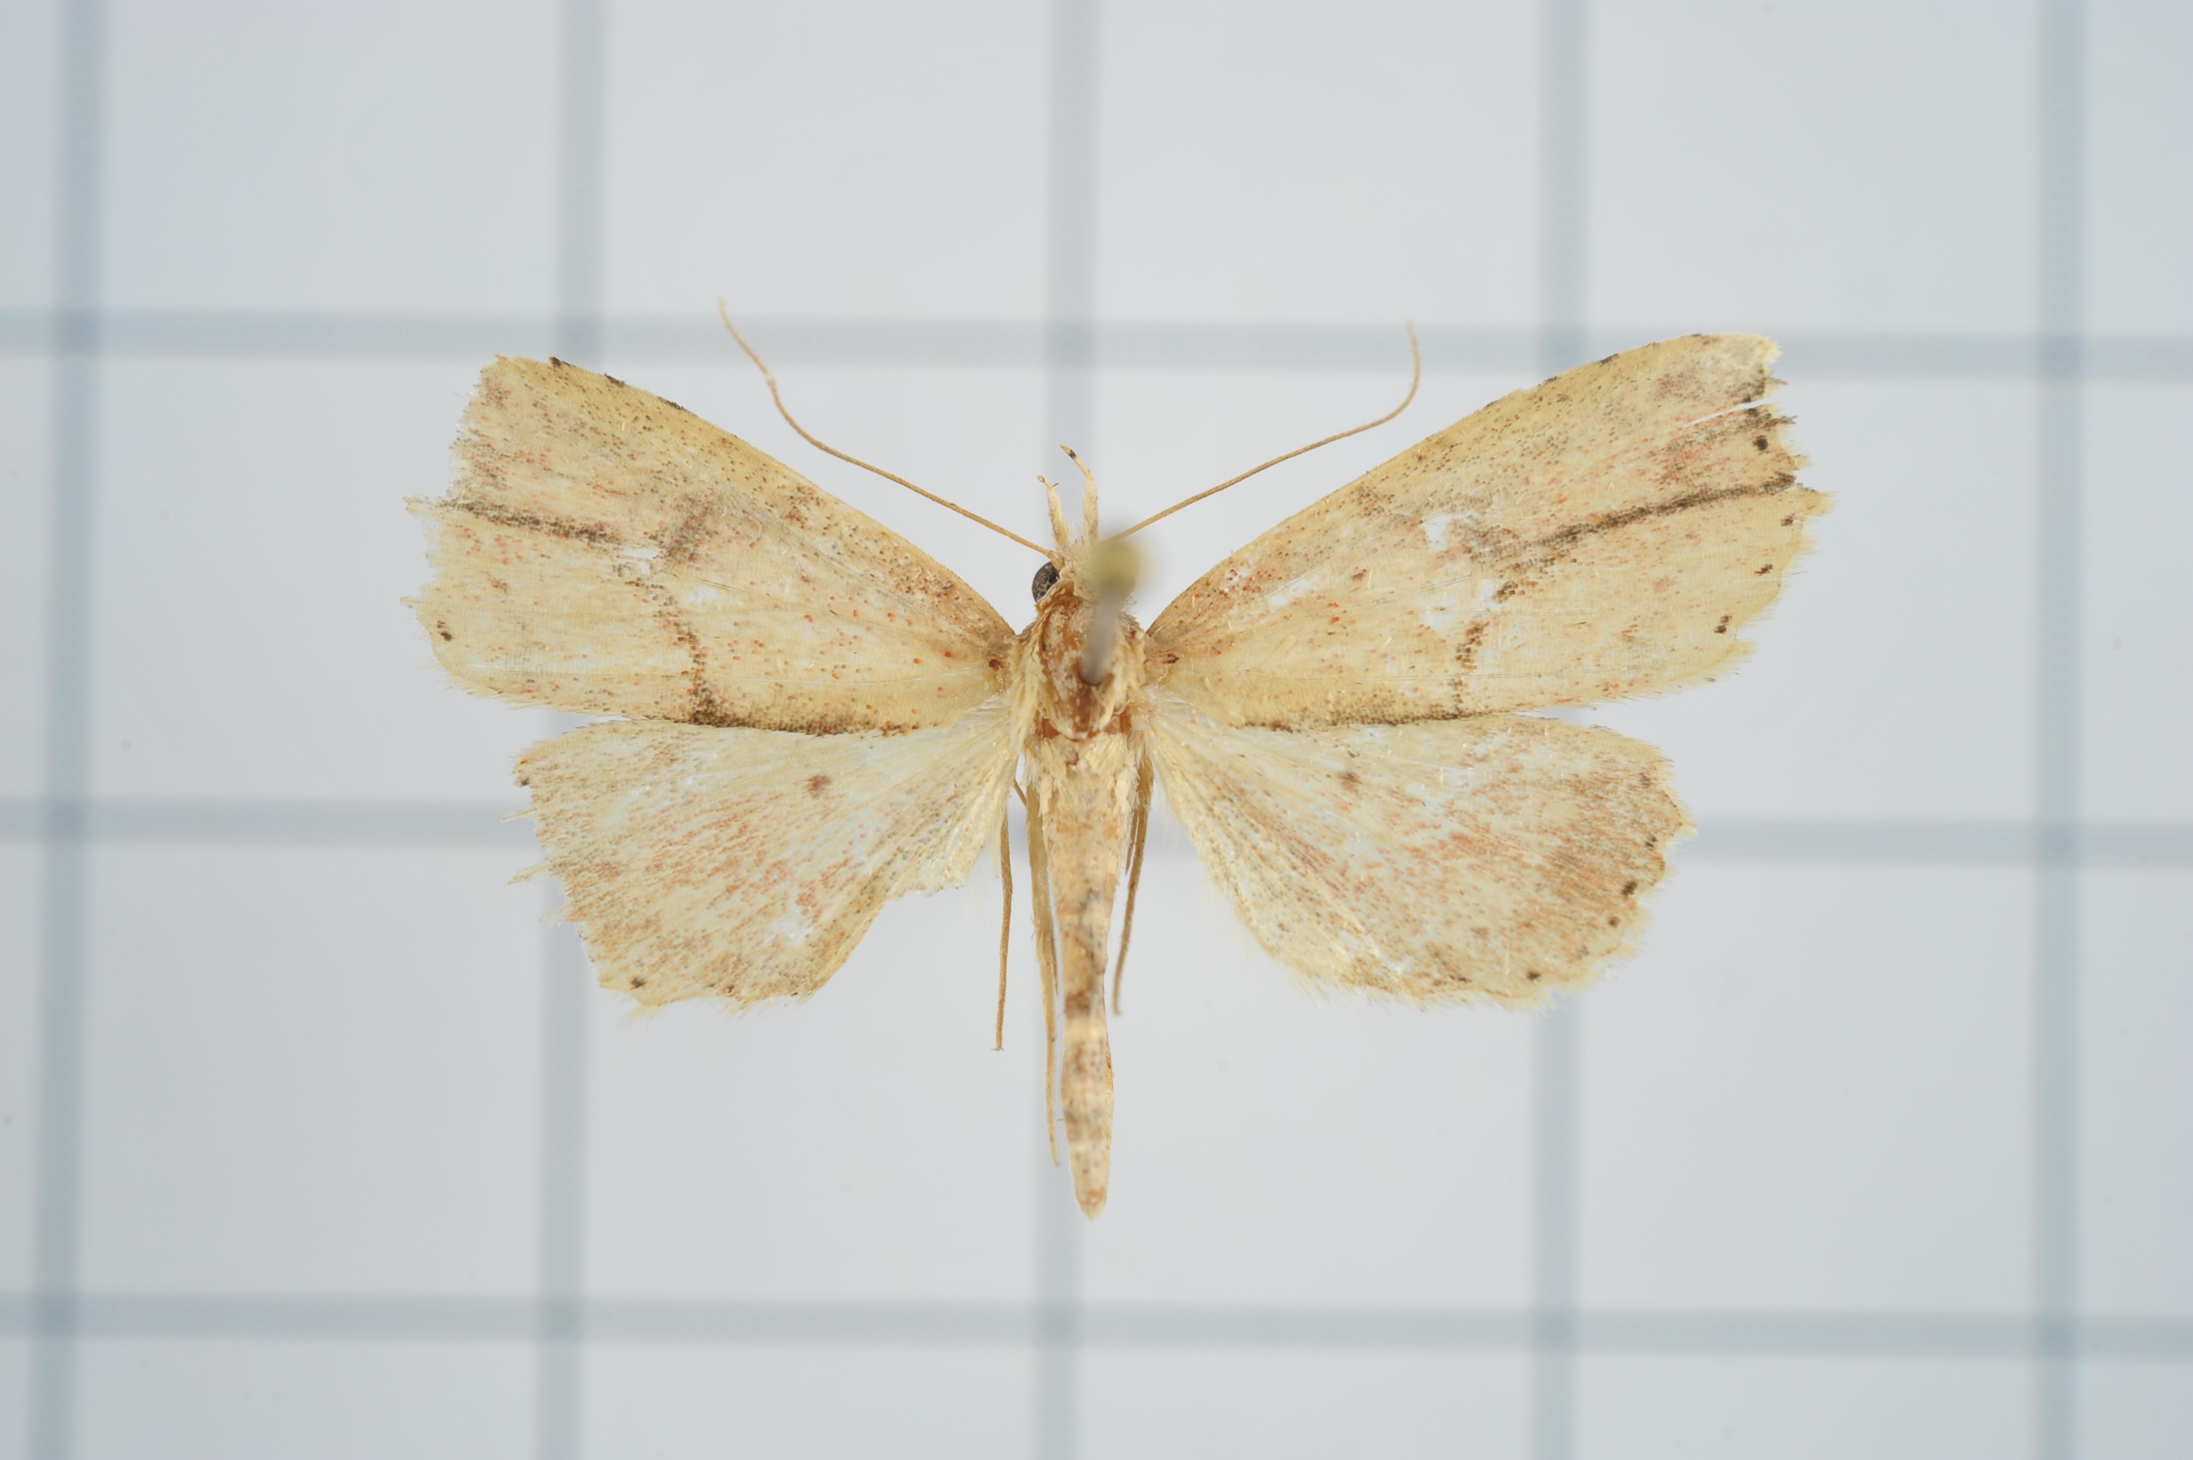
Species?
Olulis puncticinctalis
